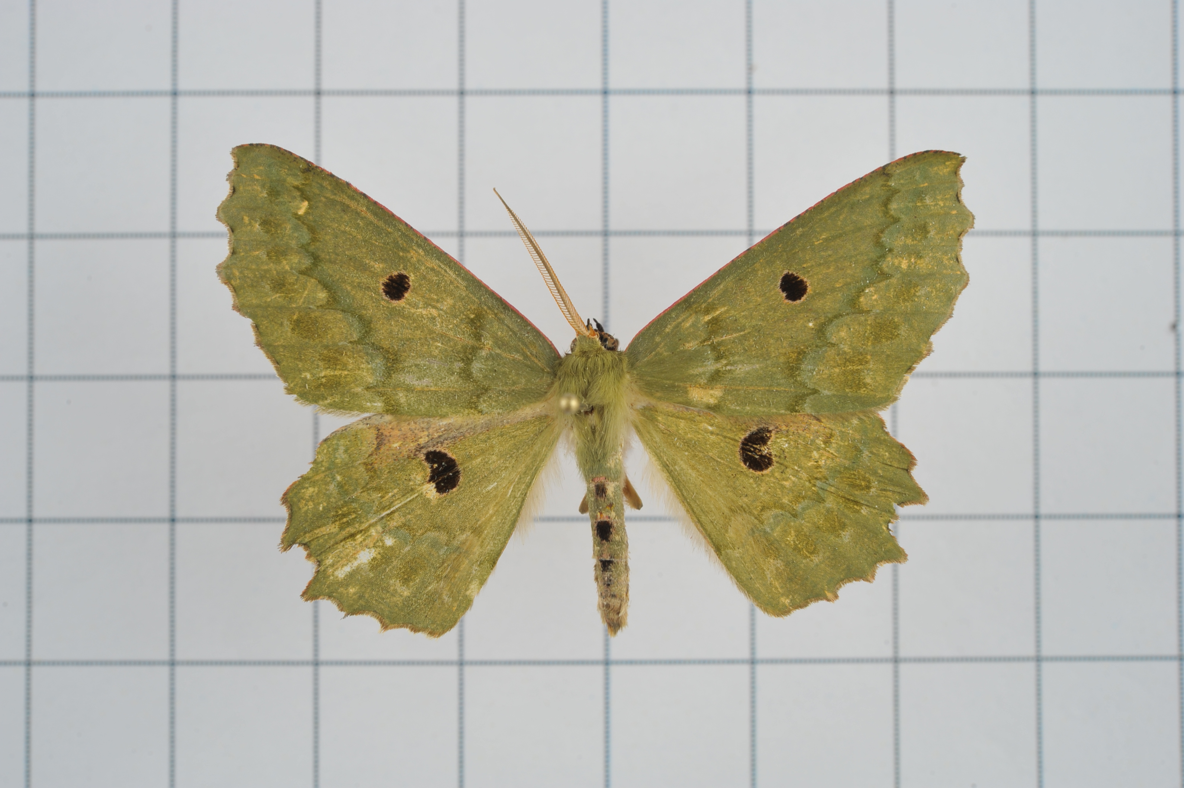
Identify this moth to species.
Chlorodontopera discospilata
